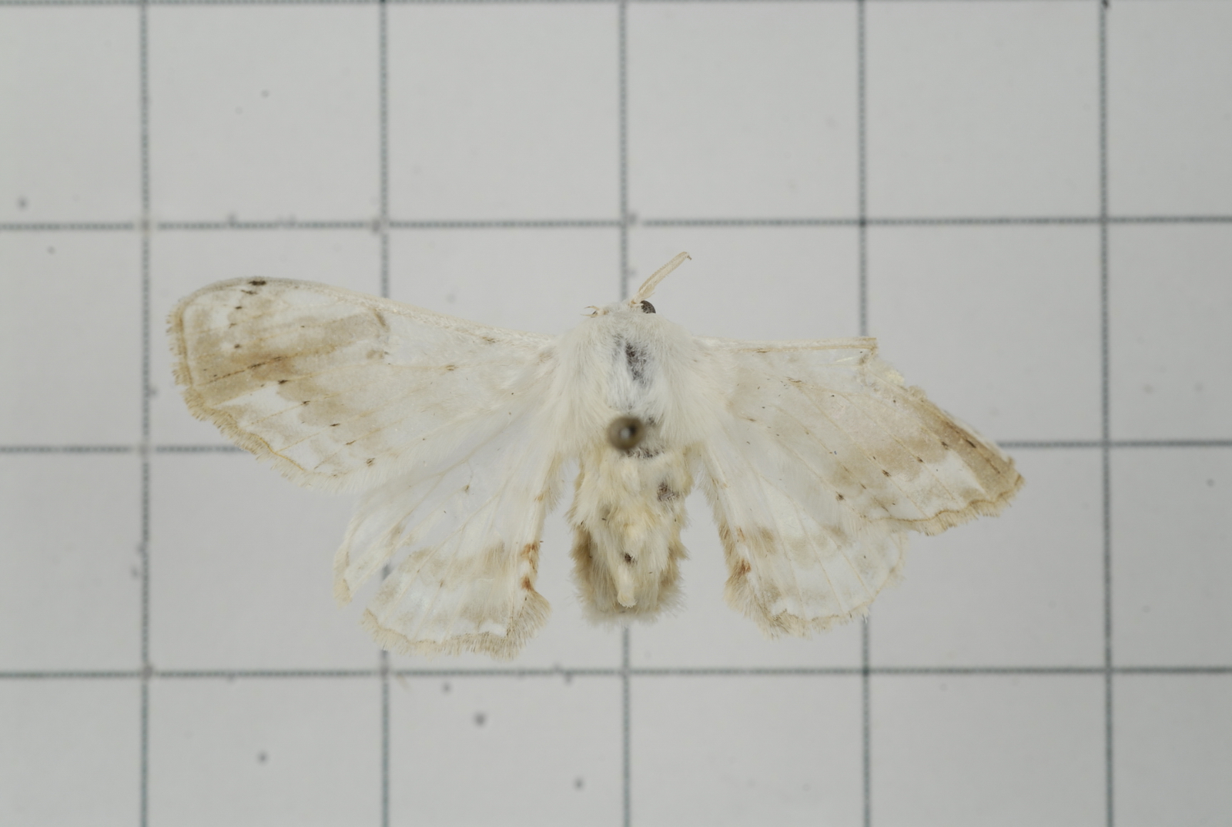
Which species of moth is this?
Ernolatia moorei
